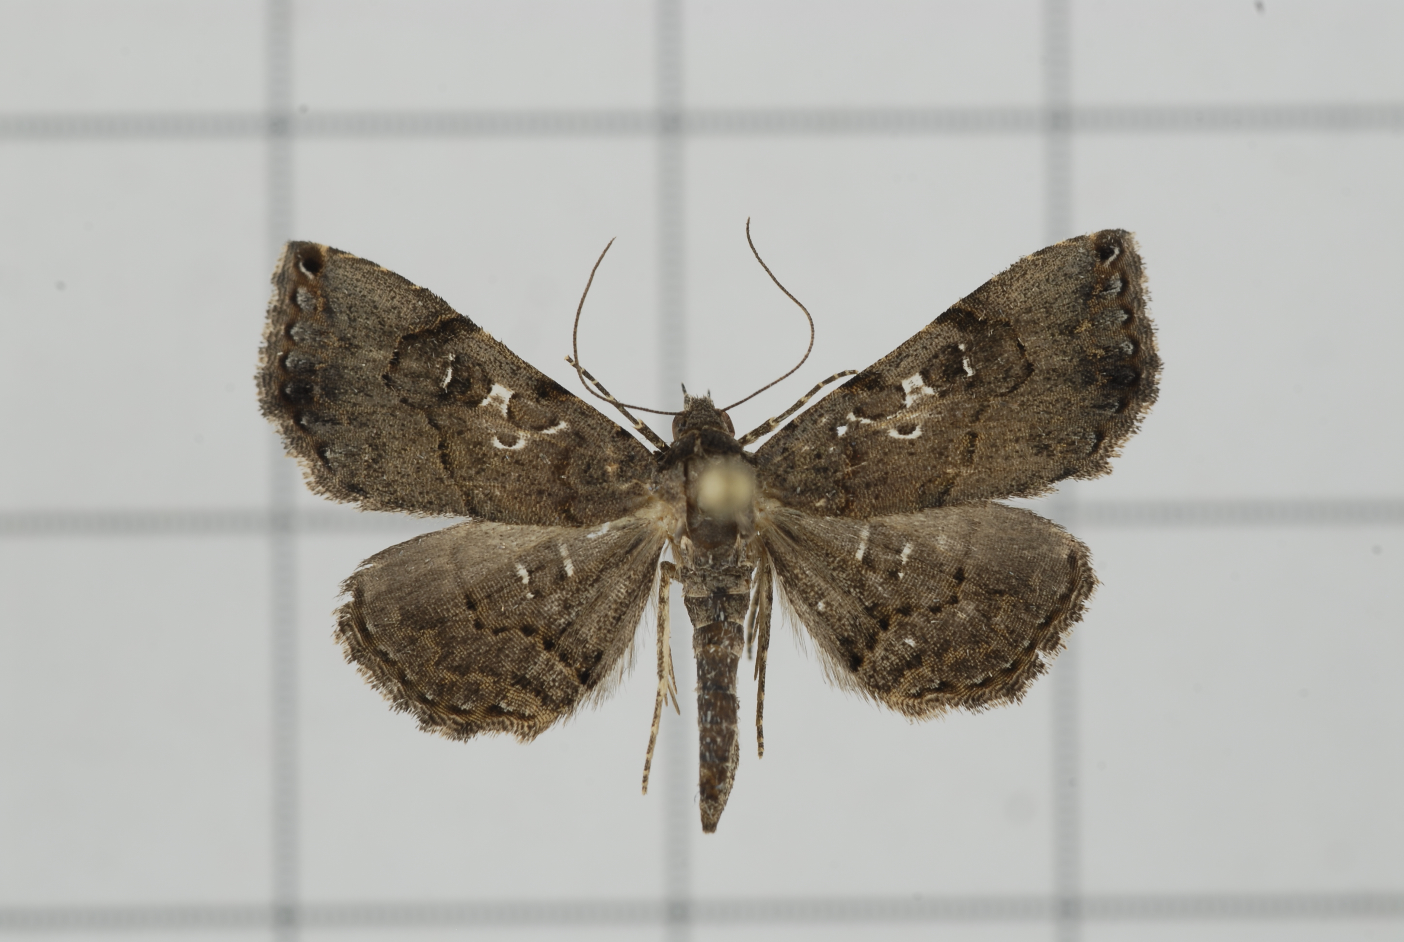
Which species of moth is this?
Rhesala imparata
